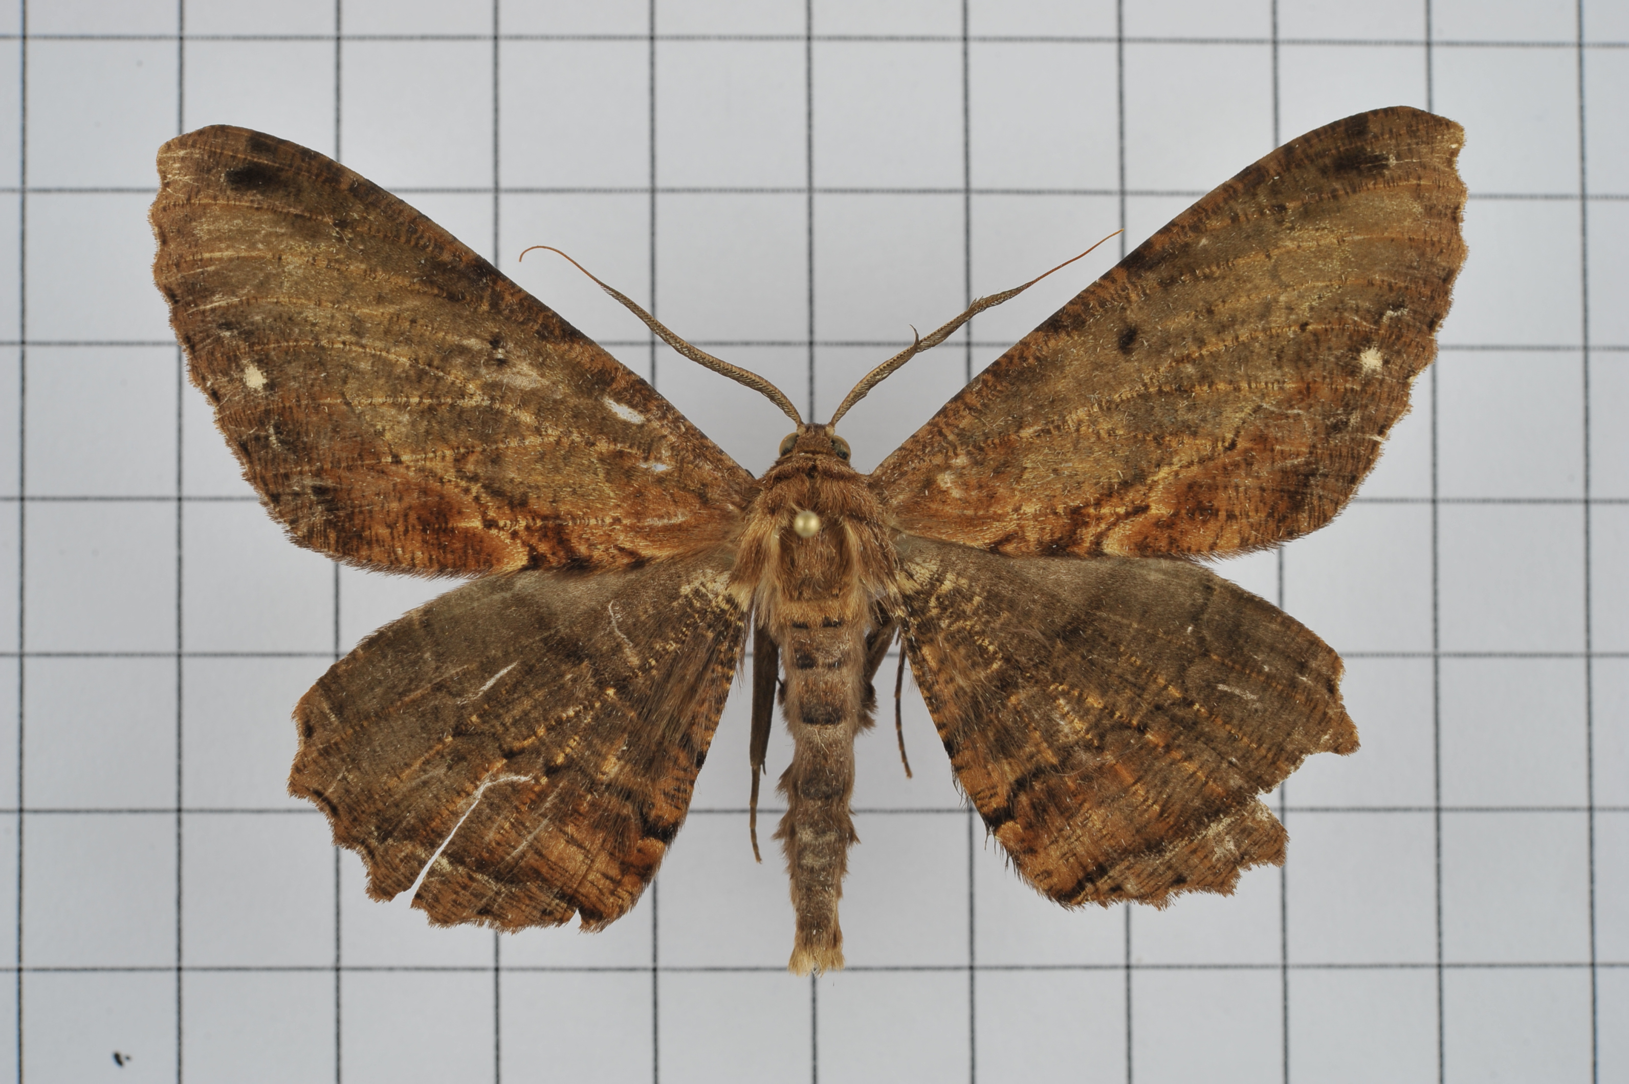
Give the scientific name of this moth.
Chorodna creataria
